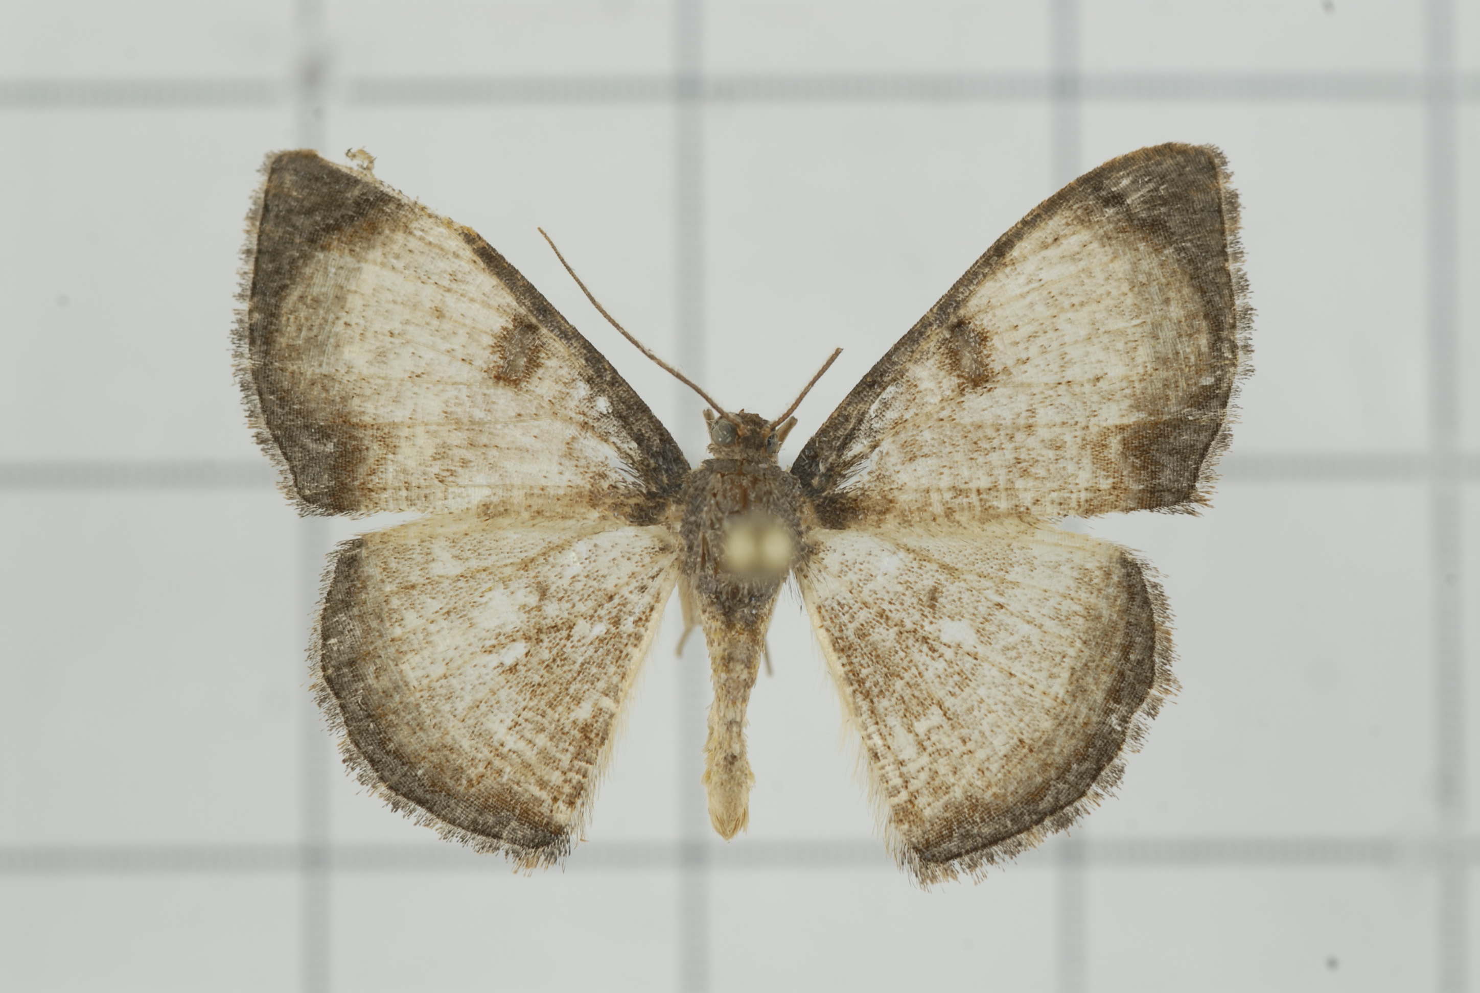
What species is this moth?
Hydatocapnia gemina
